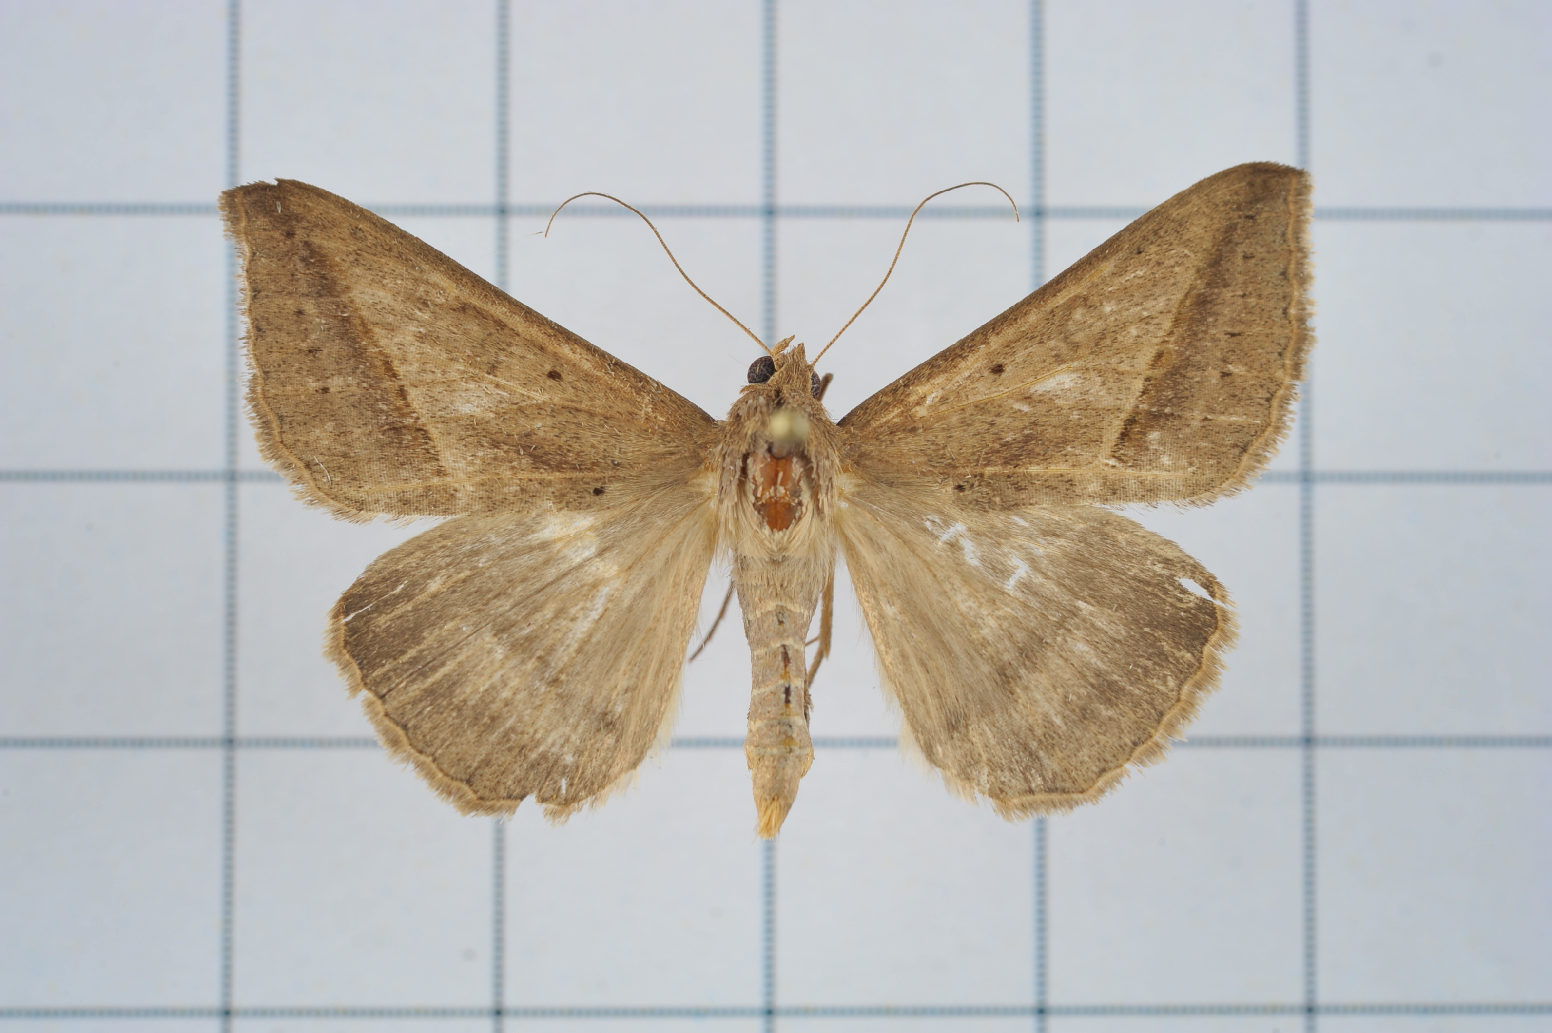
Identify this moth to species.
Mocis frugalis
